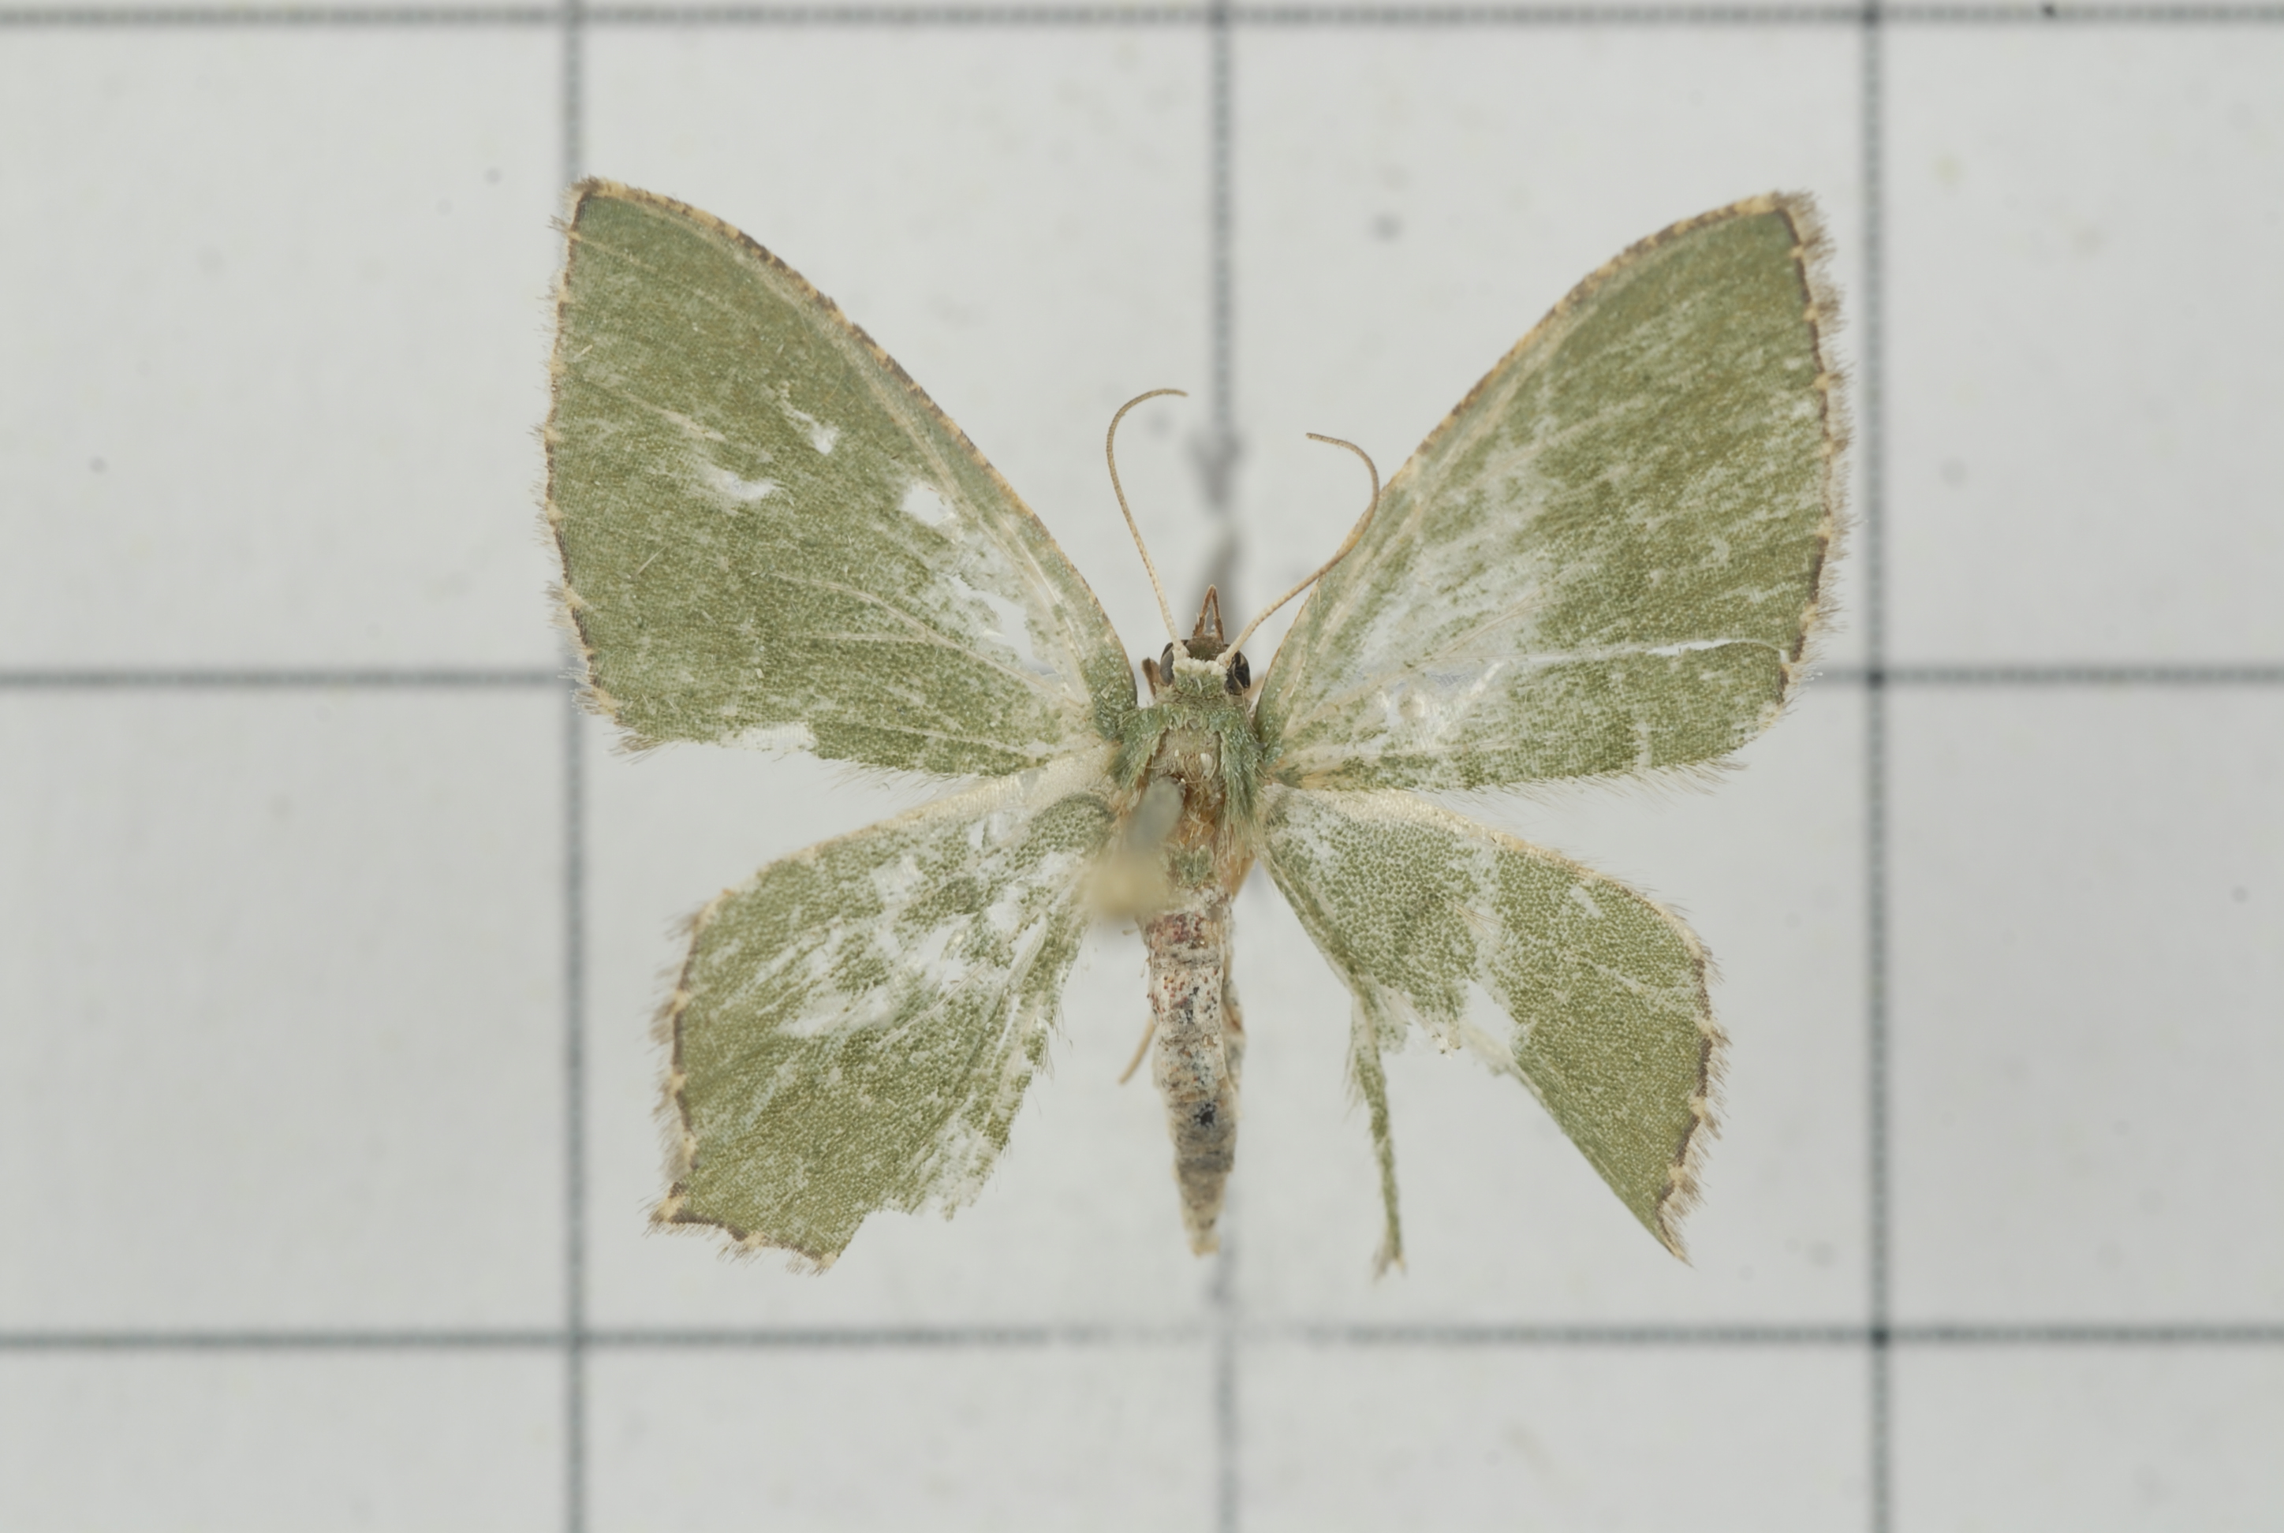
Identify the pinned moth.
Hemithea tritonaria
